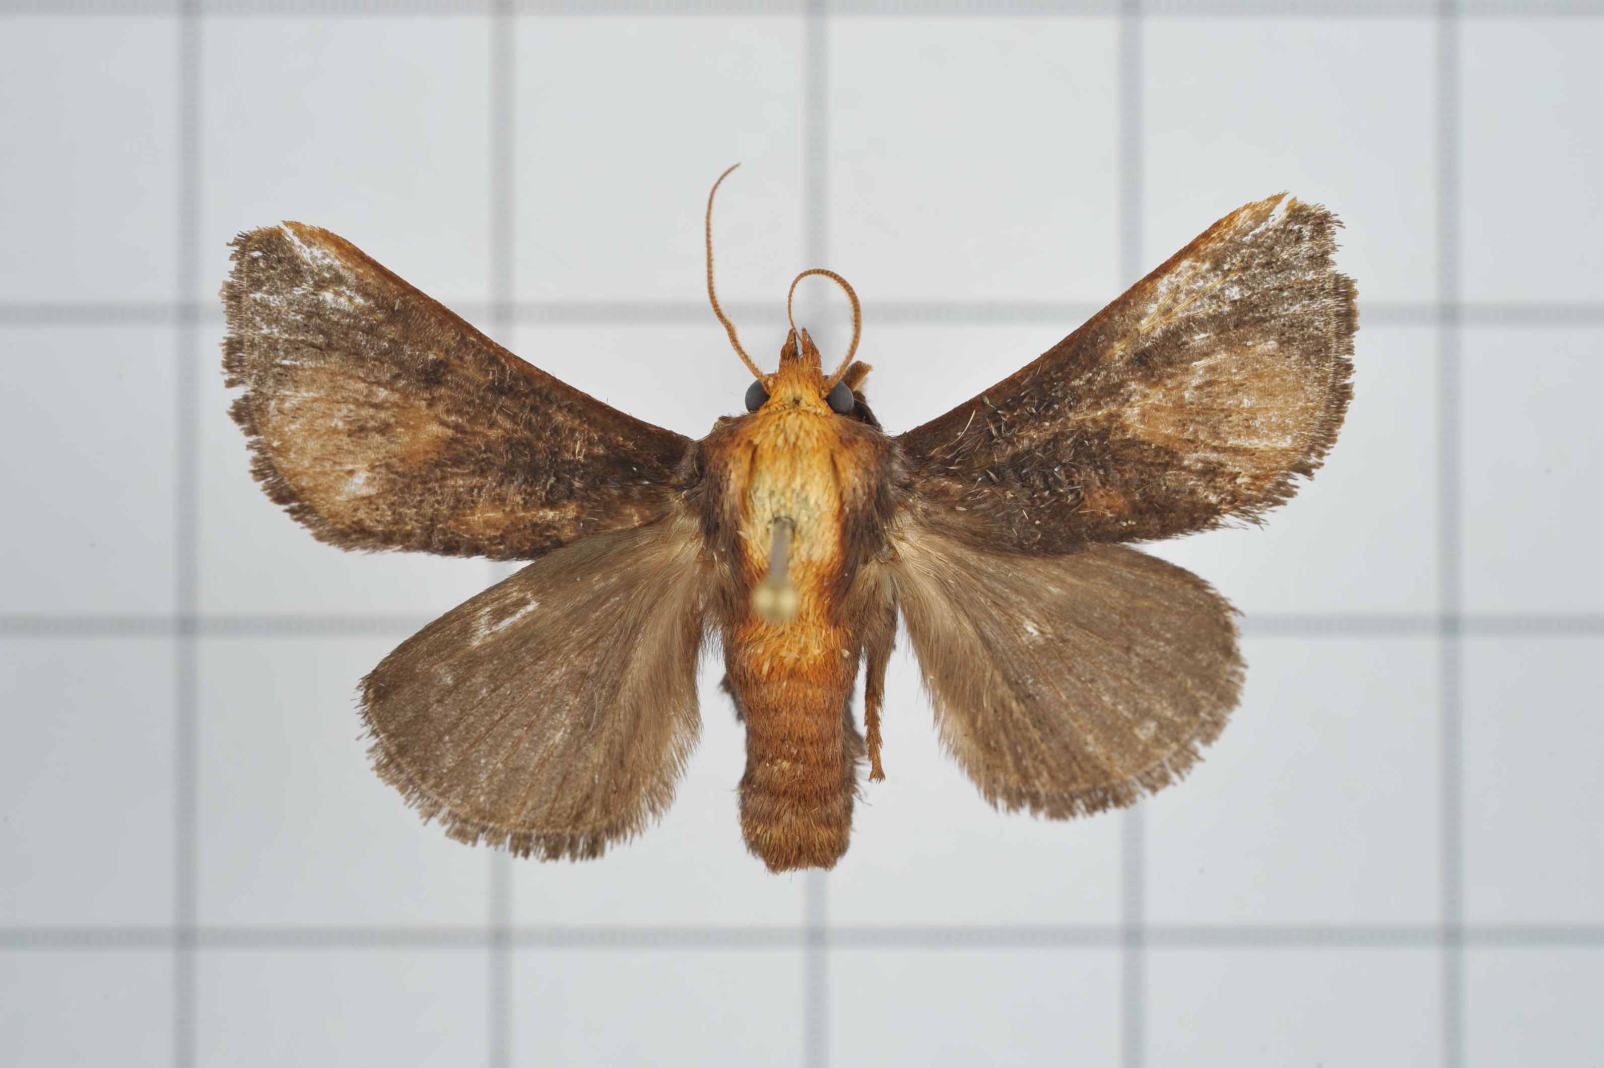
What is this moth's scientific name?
Iraga rugosa
